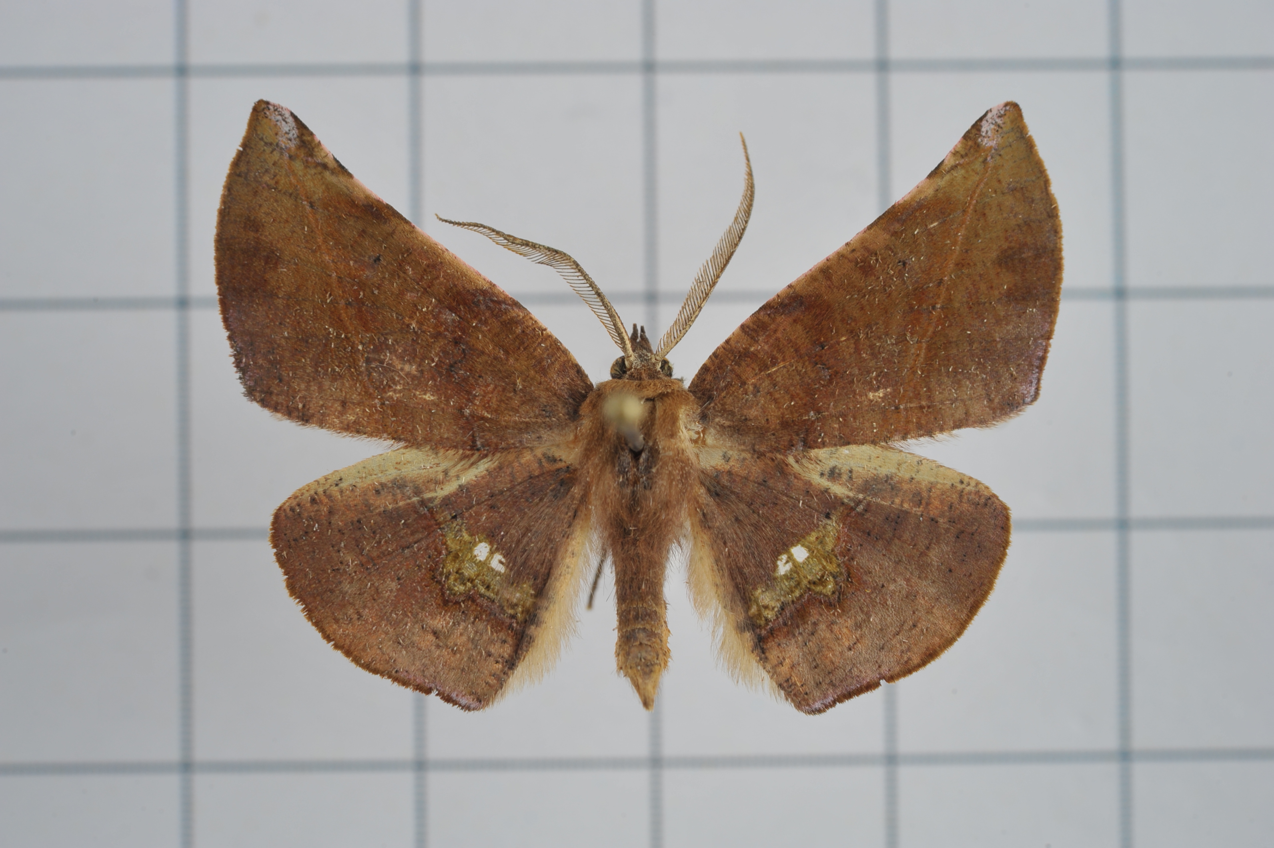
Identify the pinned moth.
Garaeus apicata formosanus
